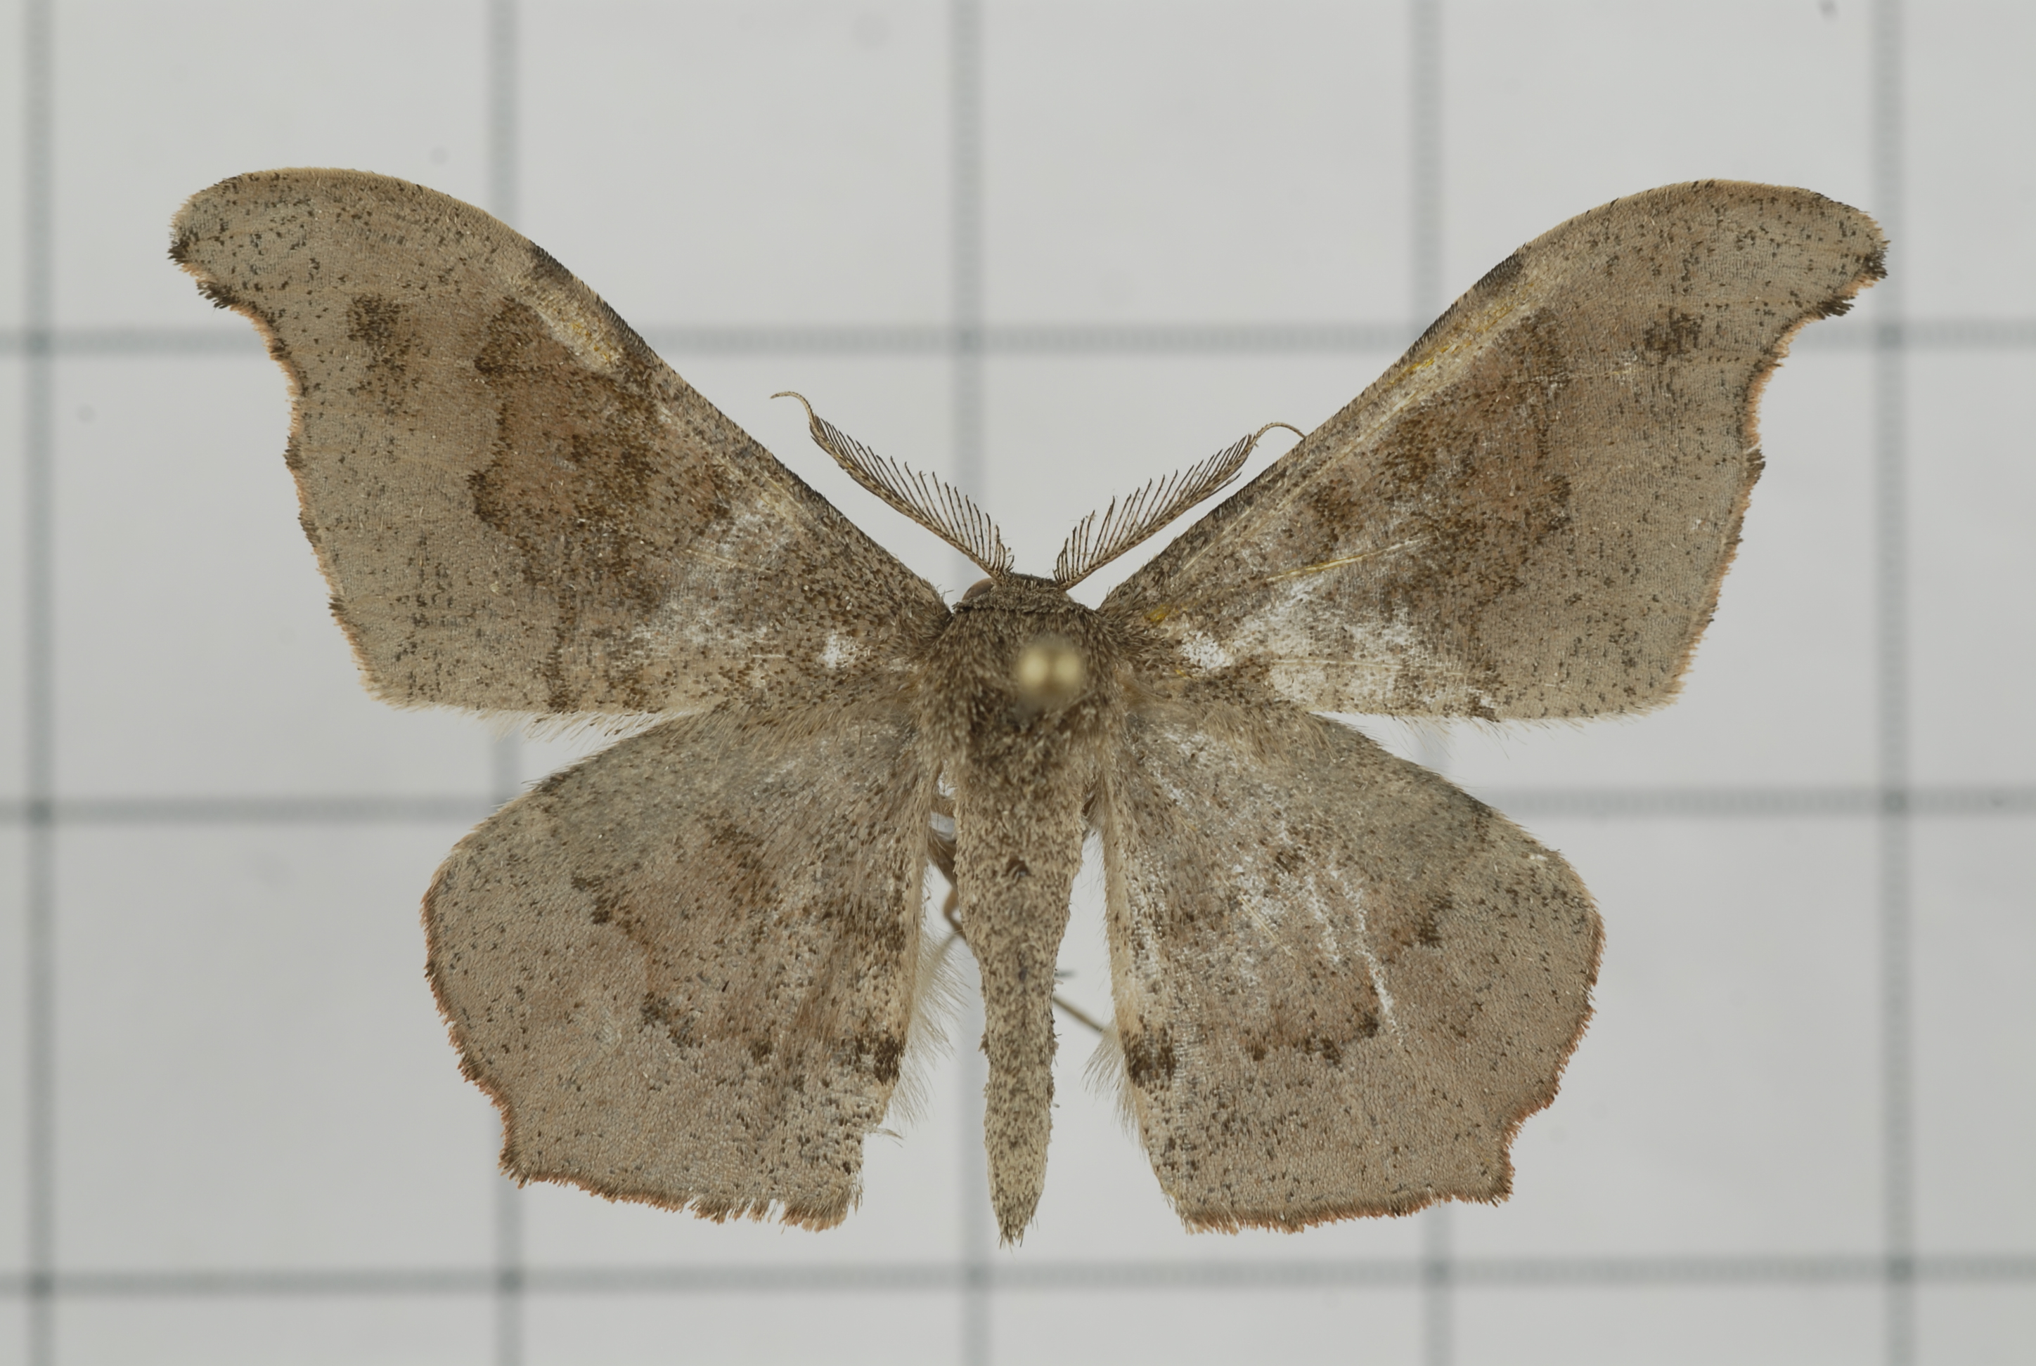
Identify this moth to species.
Hyposidra talaca talaca
